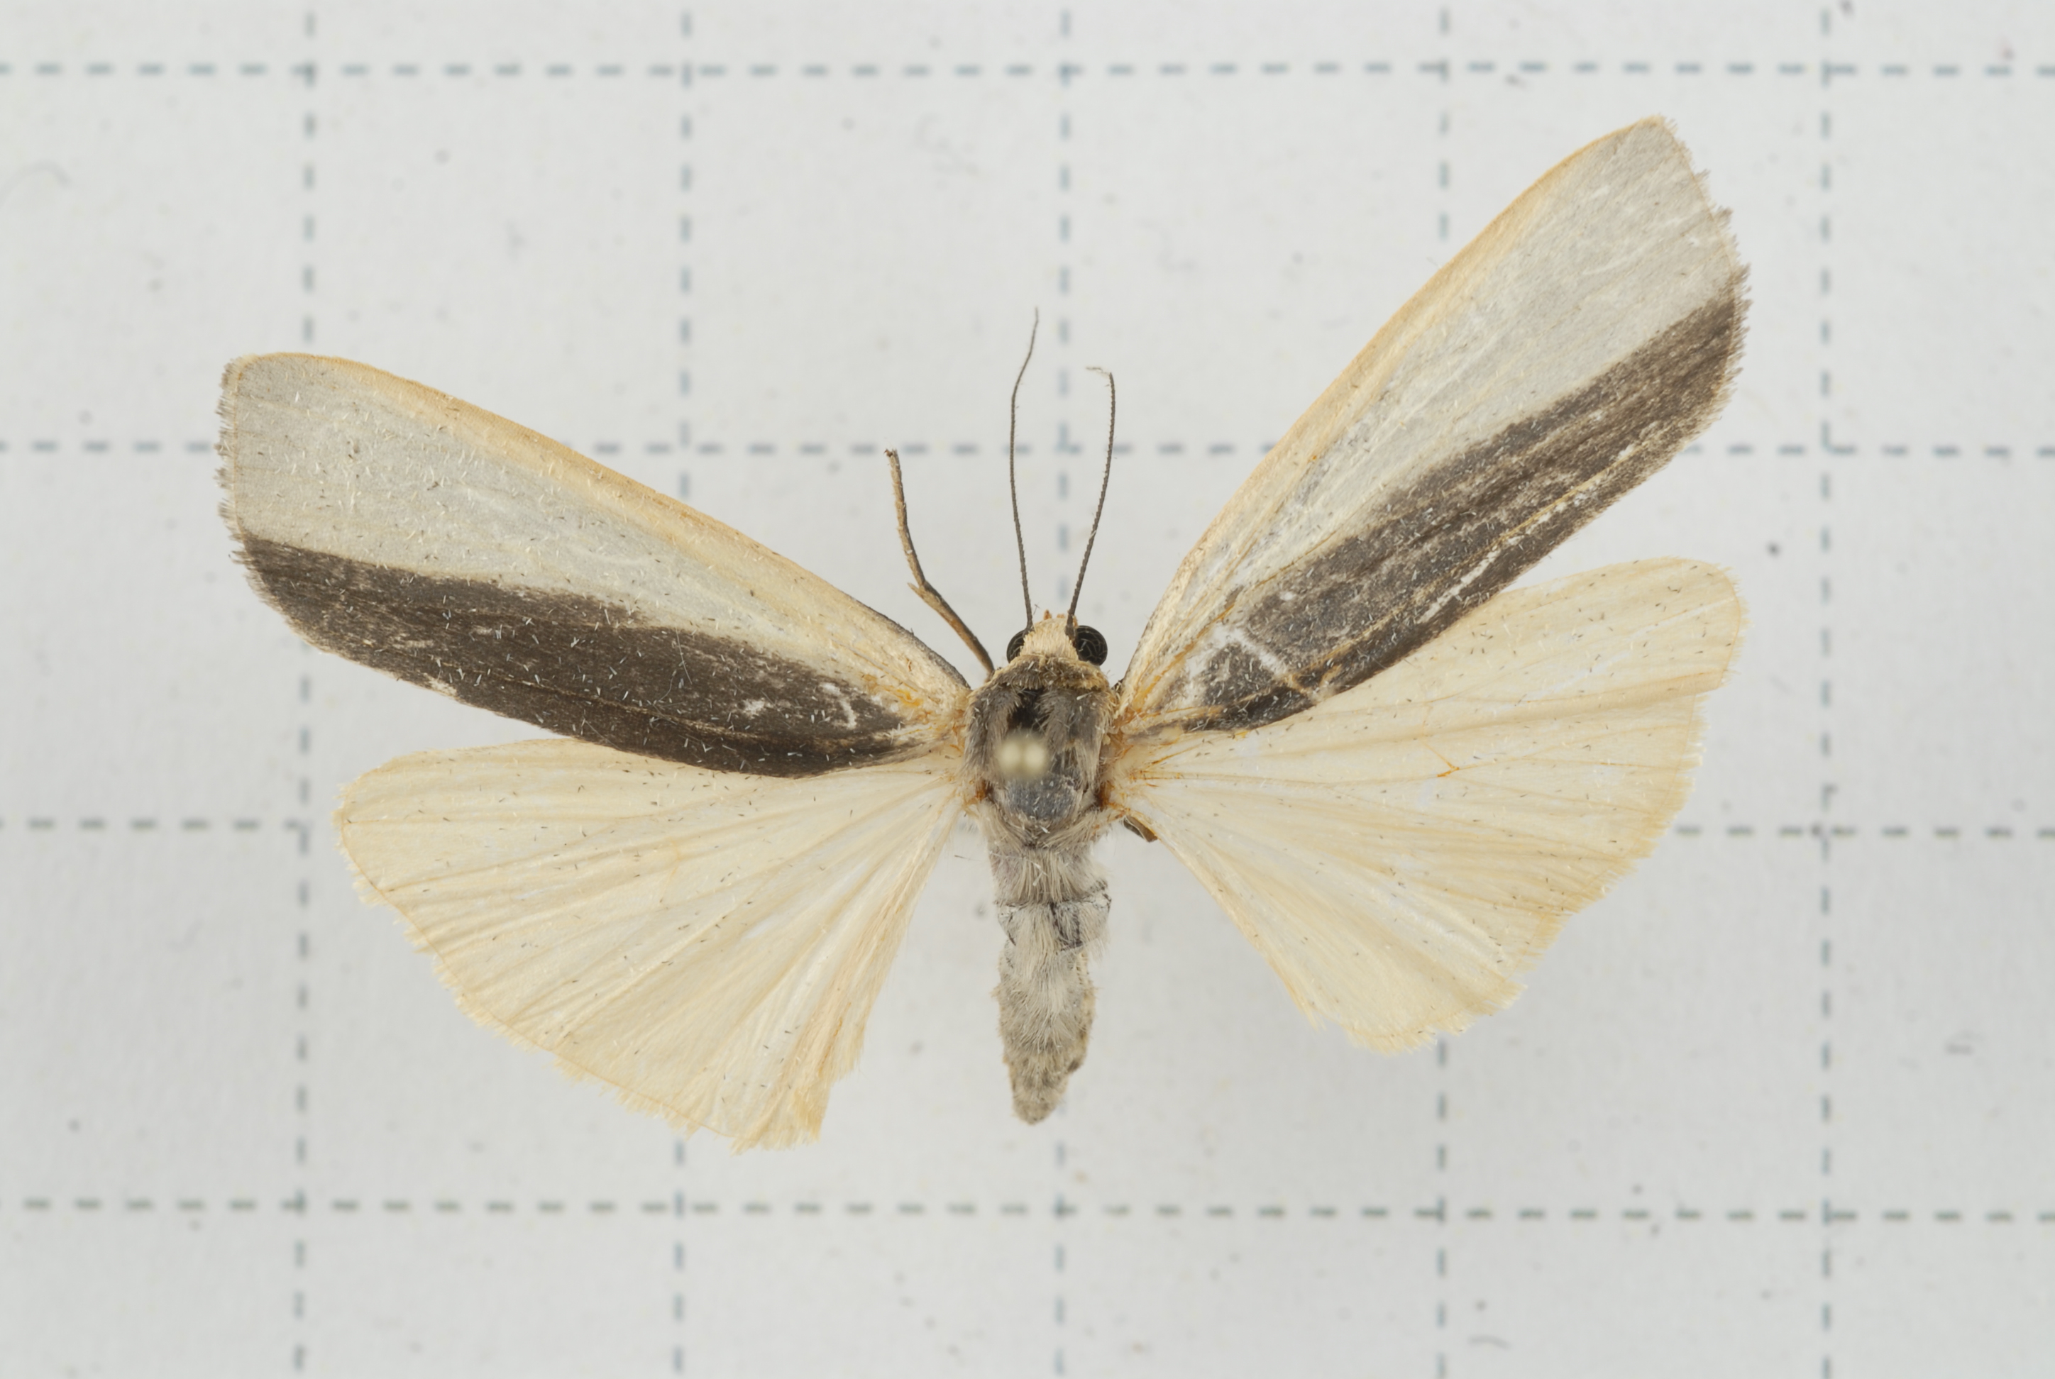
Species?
Hesudra divisa
